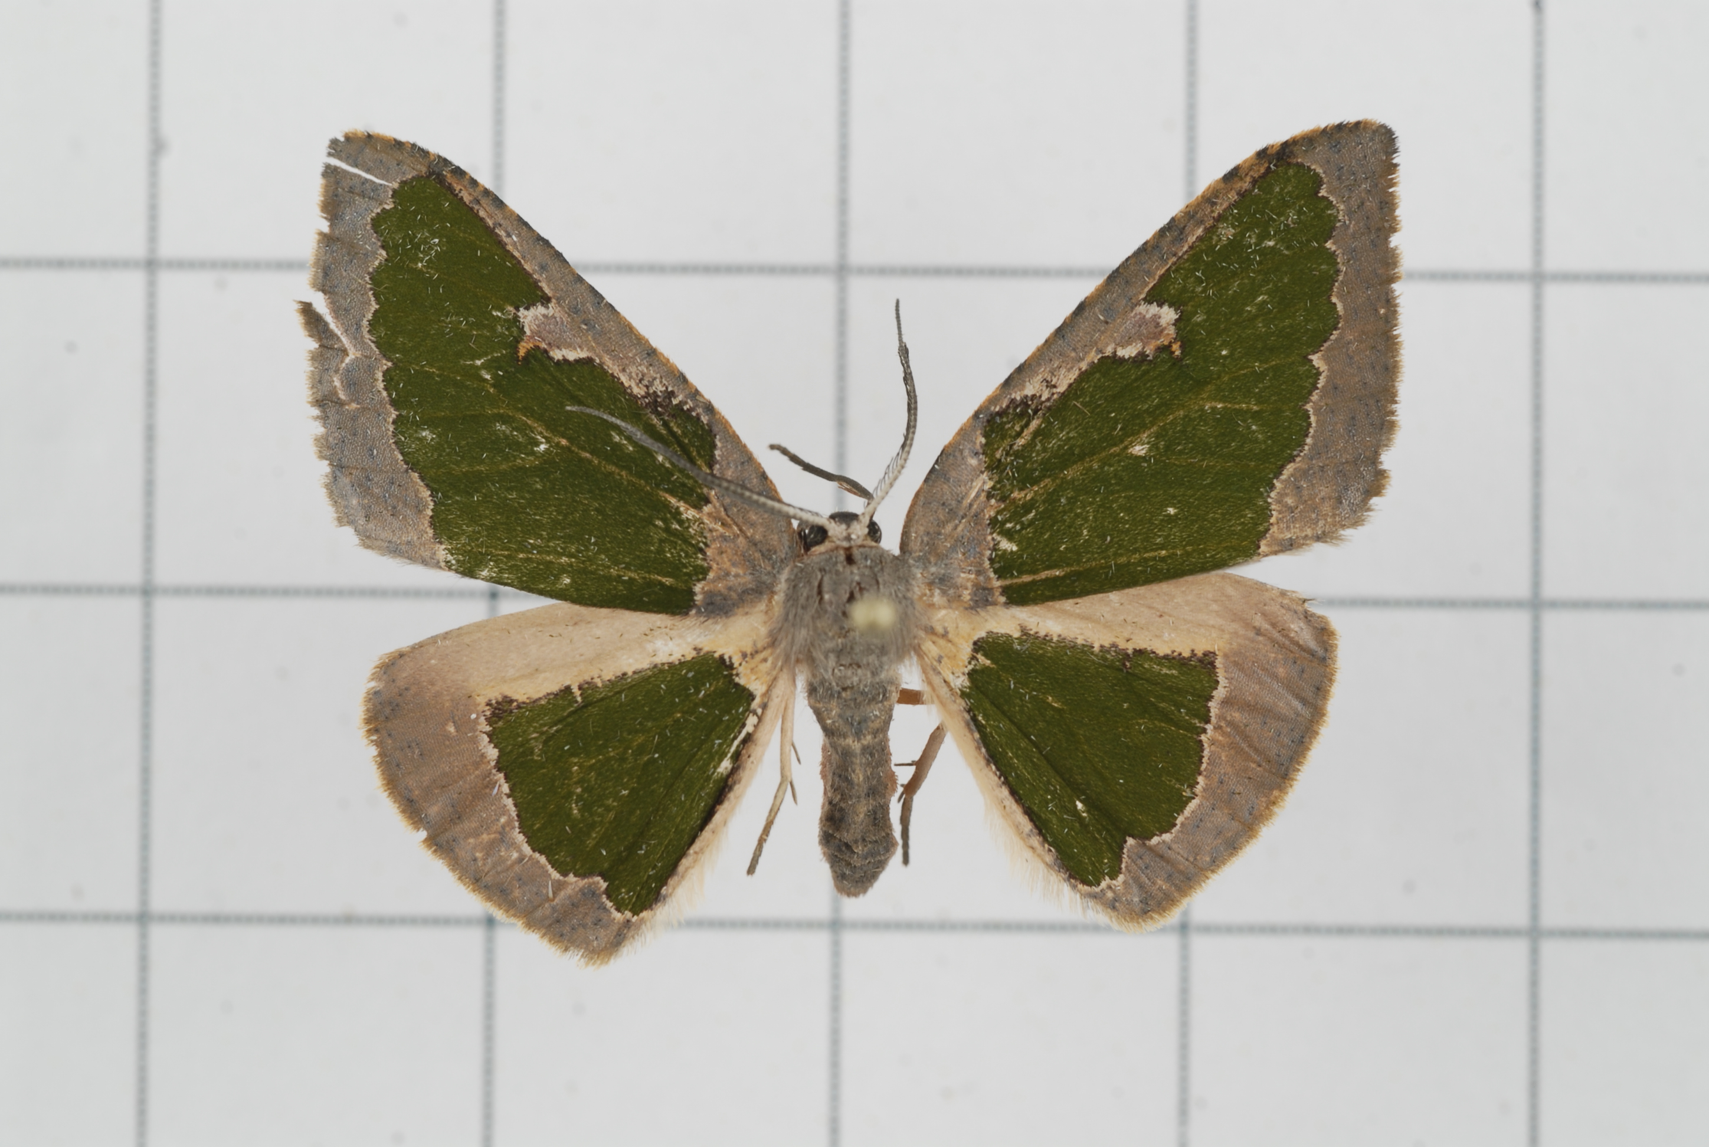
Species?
Celenna festivaria formosensis
